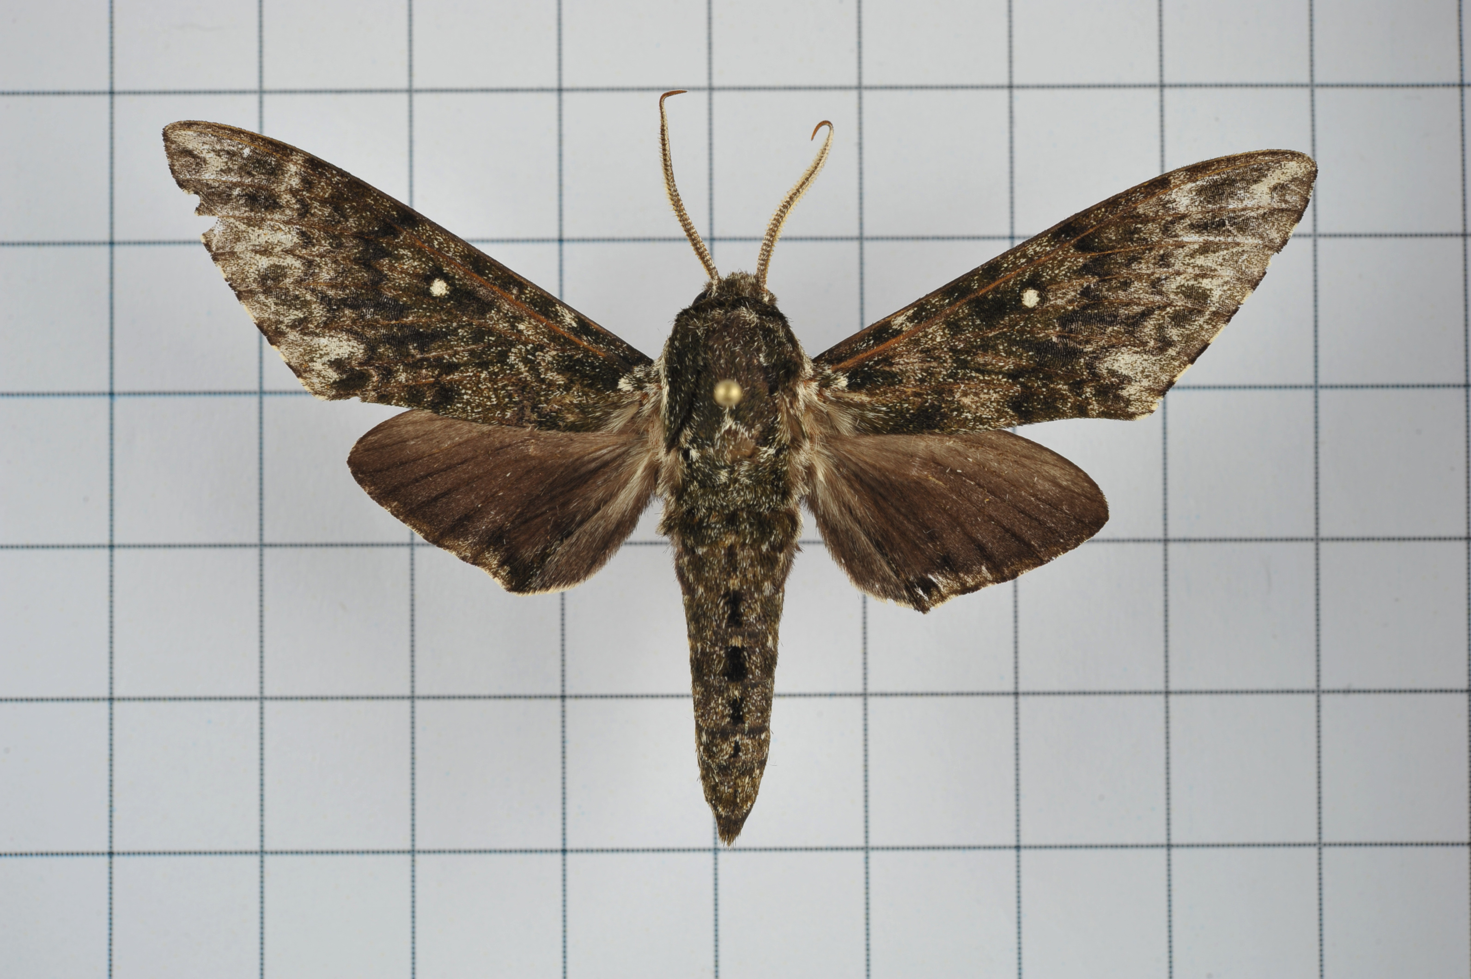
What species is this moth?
Dolbina formosana
